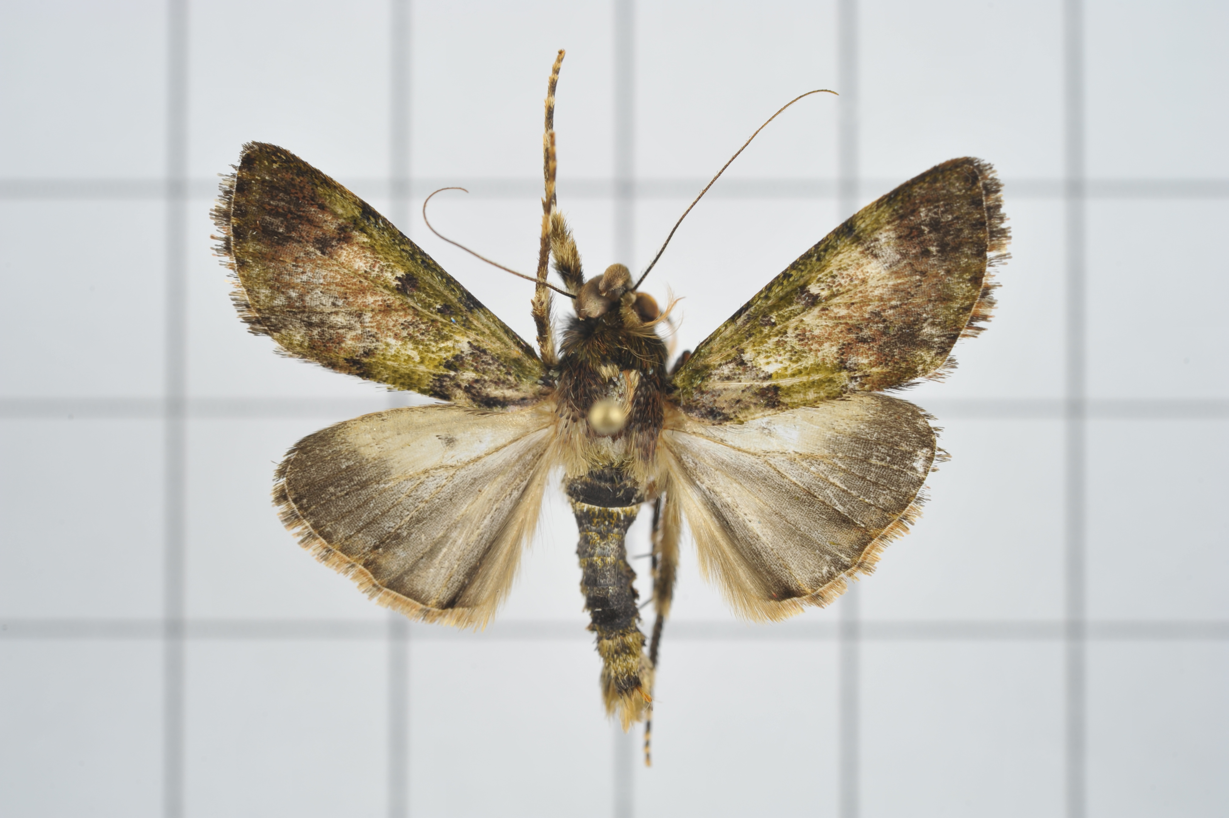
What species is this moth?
Teliphasa nubilosa
